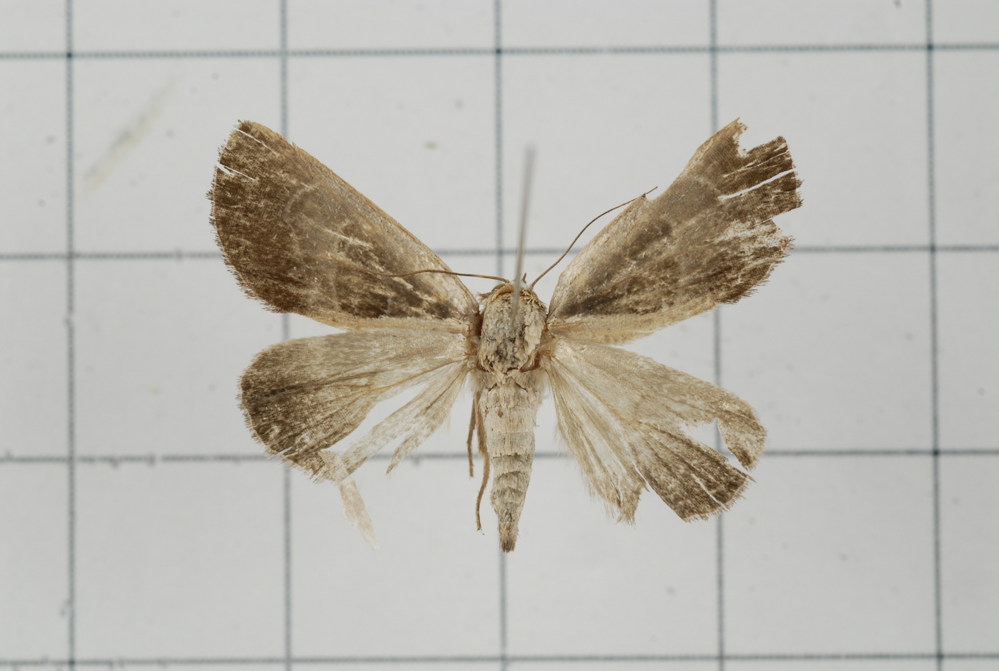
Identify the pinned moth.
Westermannia elliptica elliptica
